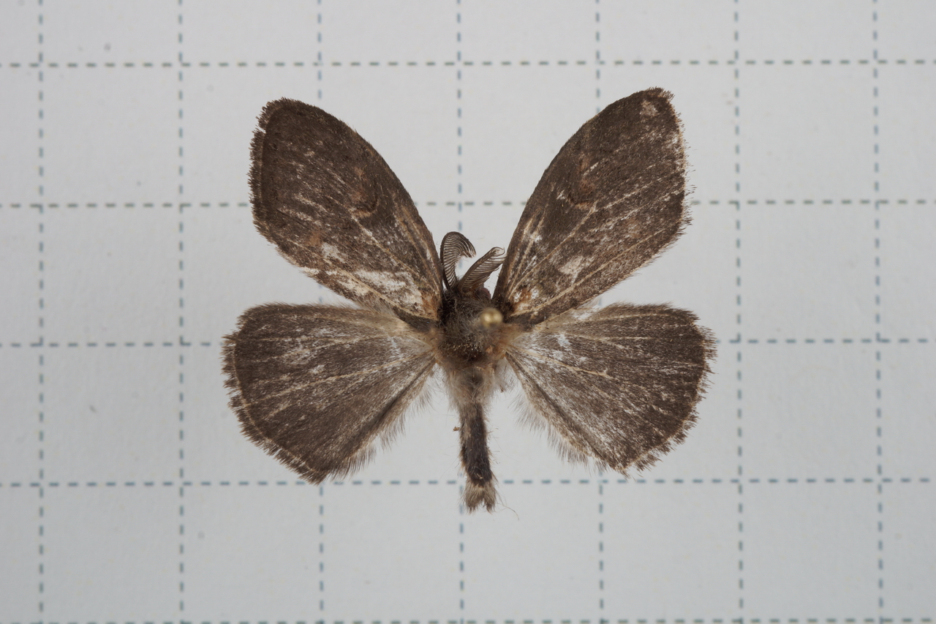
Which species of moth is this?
Olene dudgeoni
